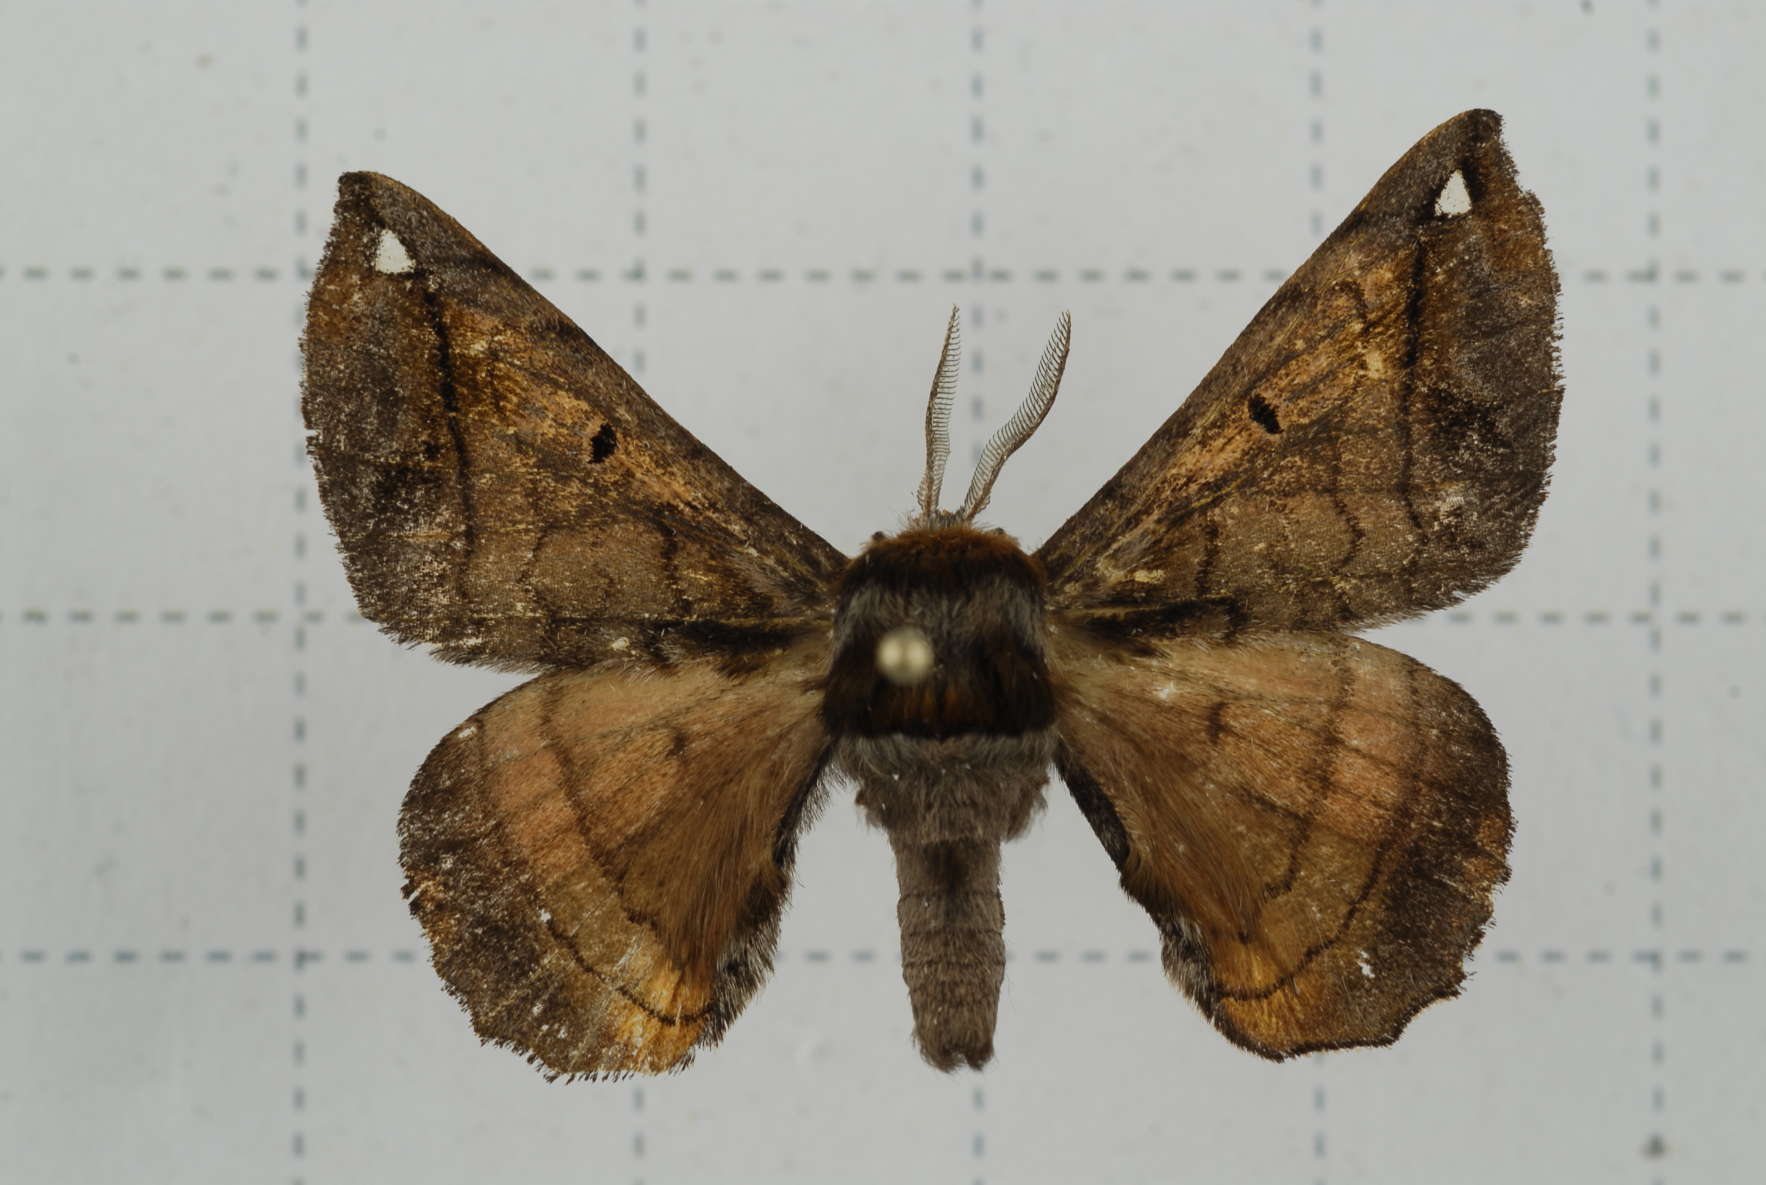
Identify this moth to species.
Prismosticta fenestrata
